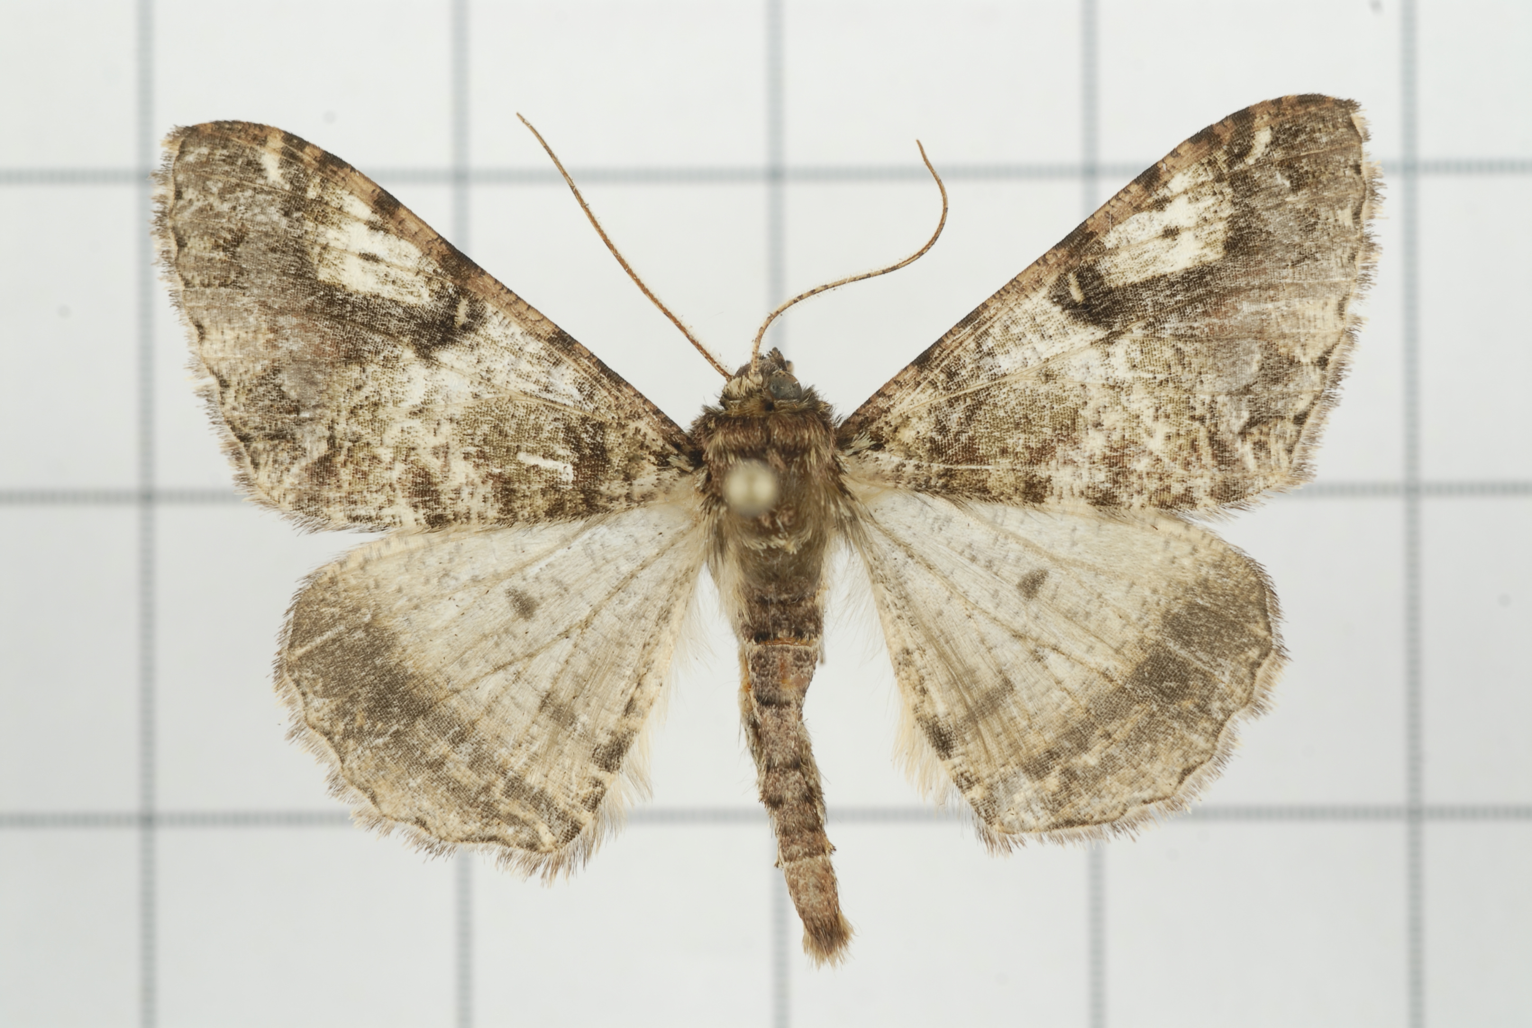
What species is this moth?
Gasterocome pannosaria orta
